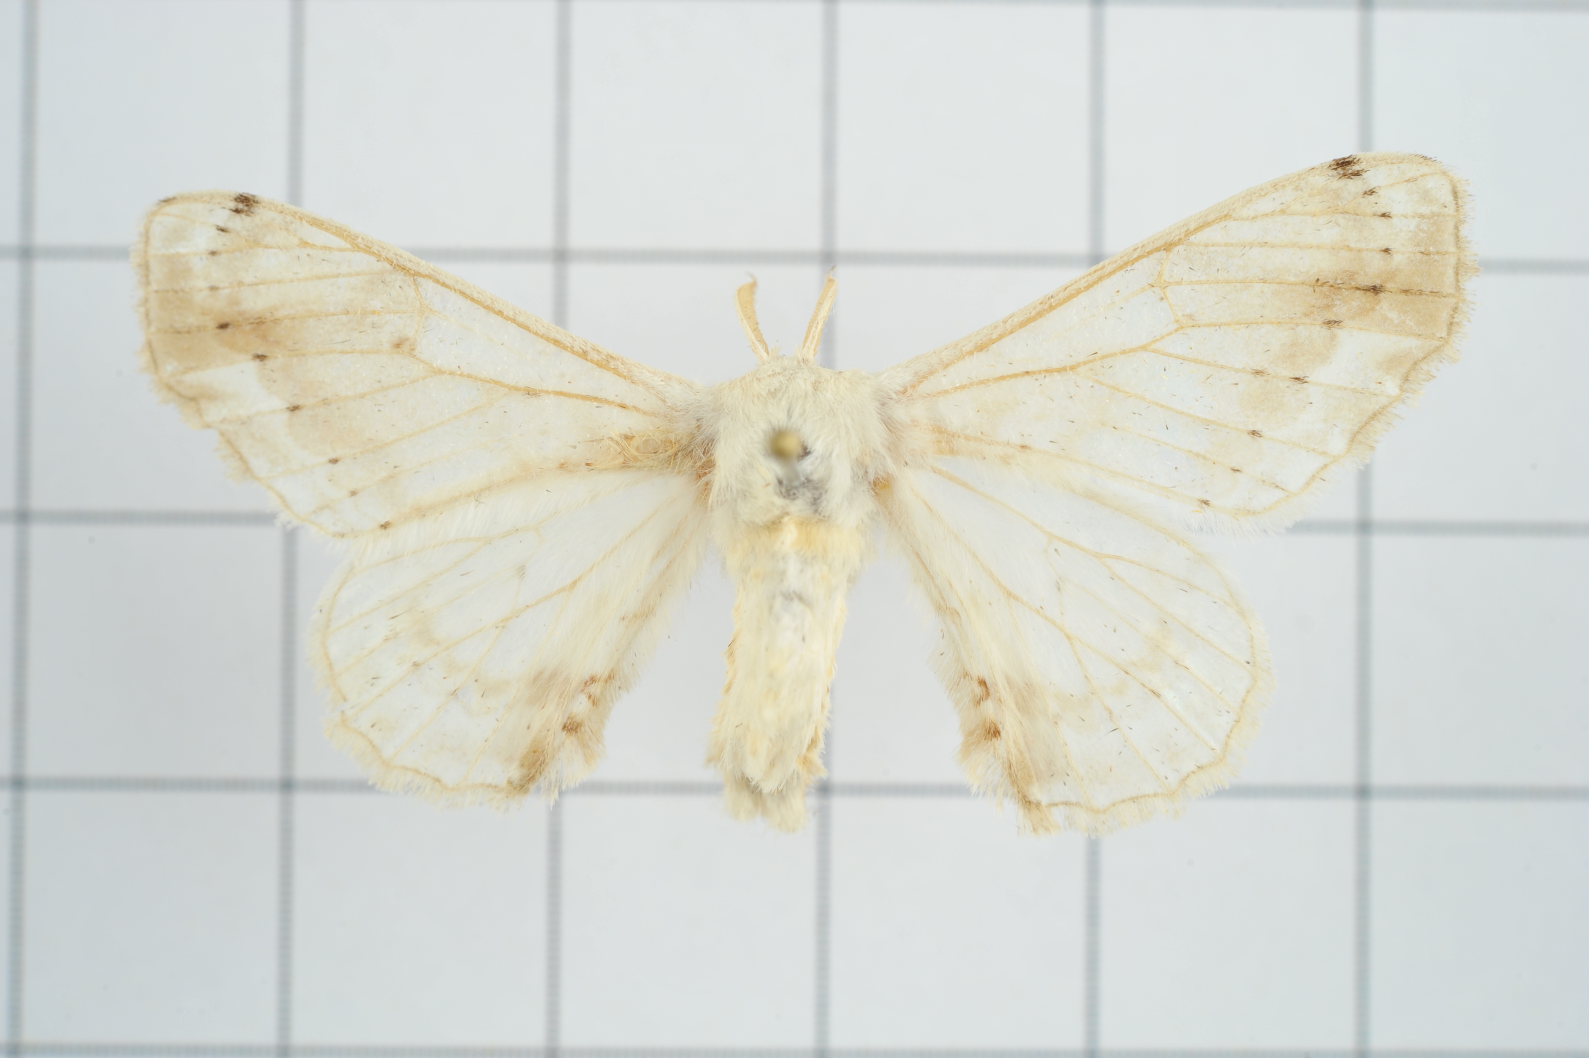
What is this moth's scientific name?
Ernolatia moorei
